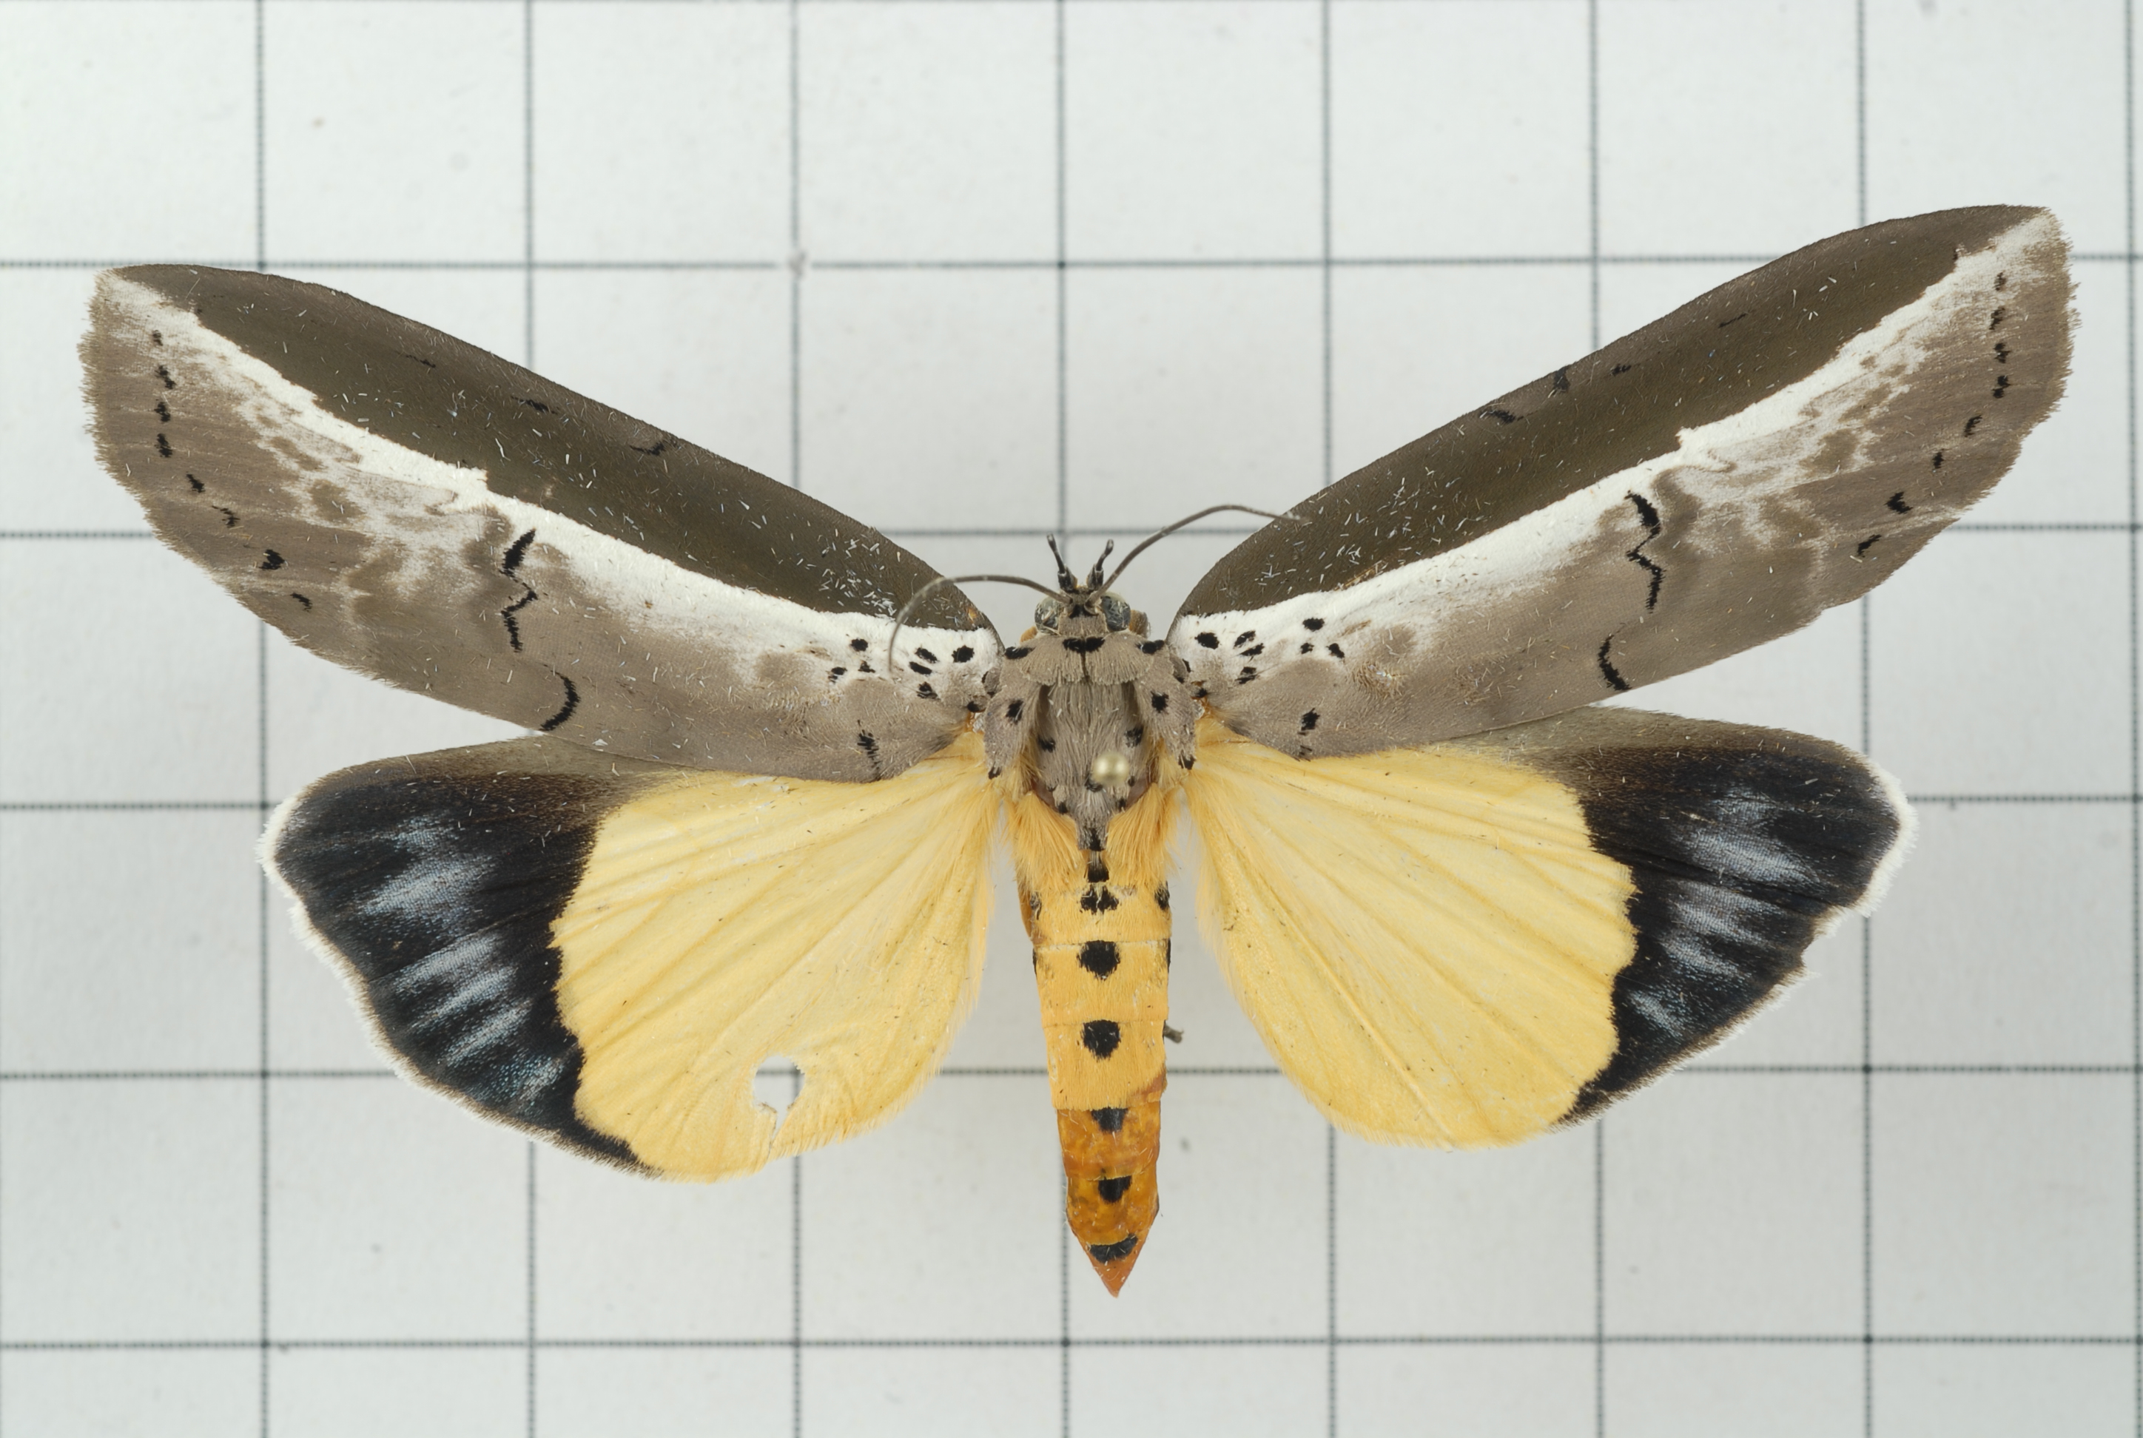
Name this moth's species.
Eligma narcissus
